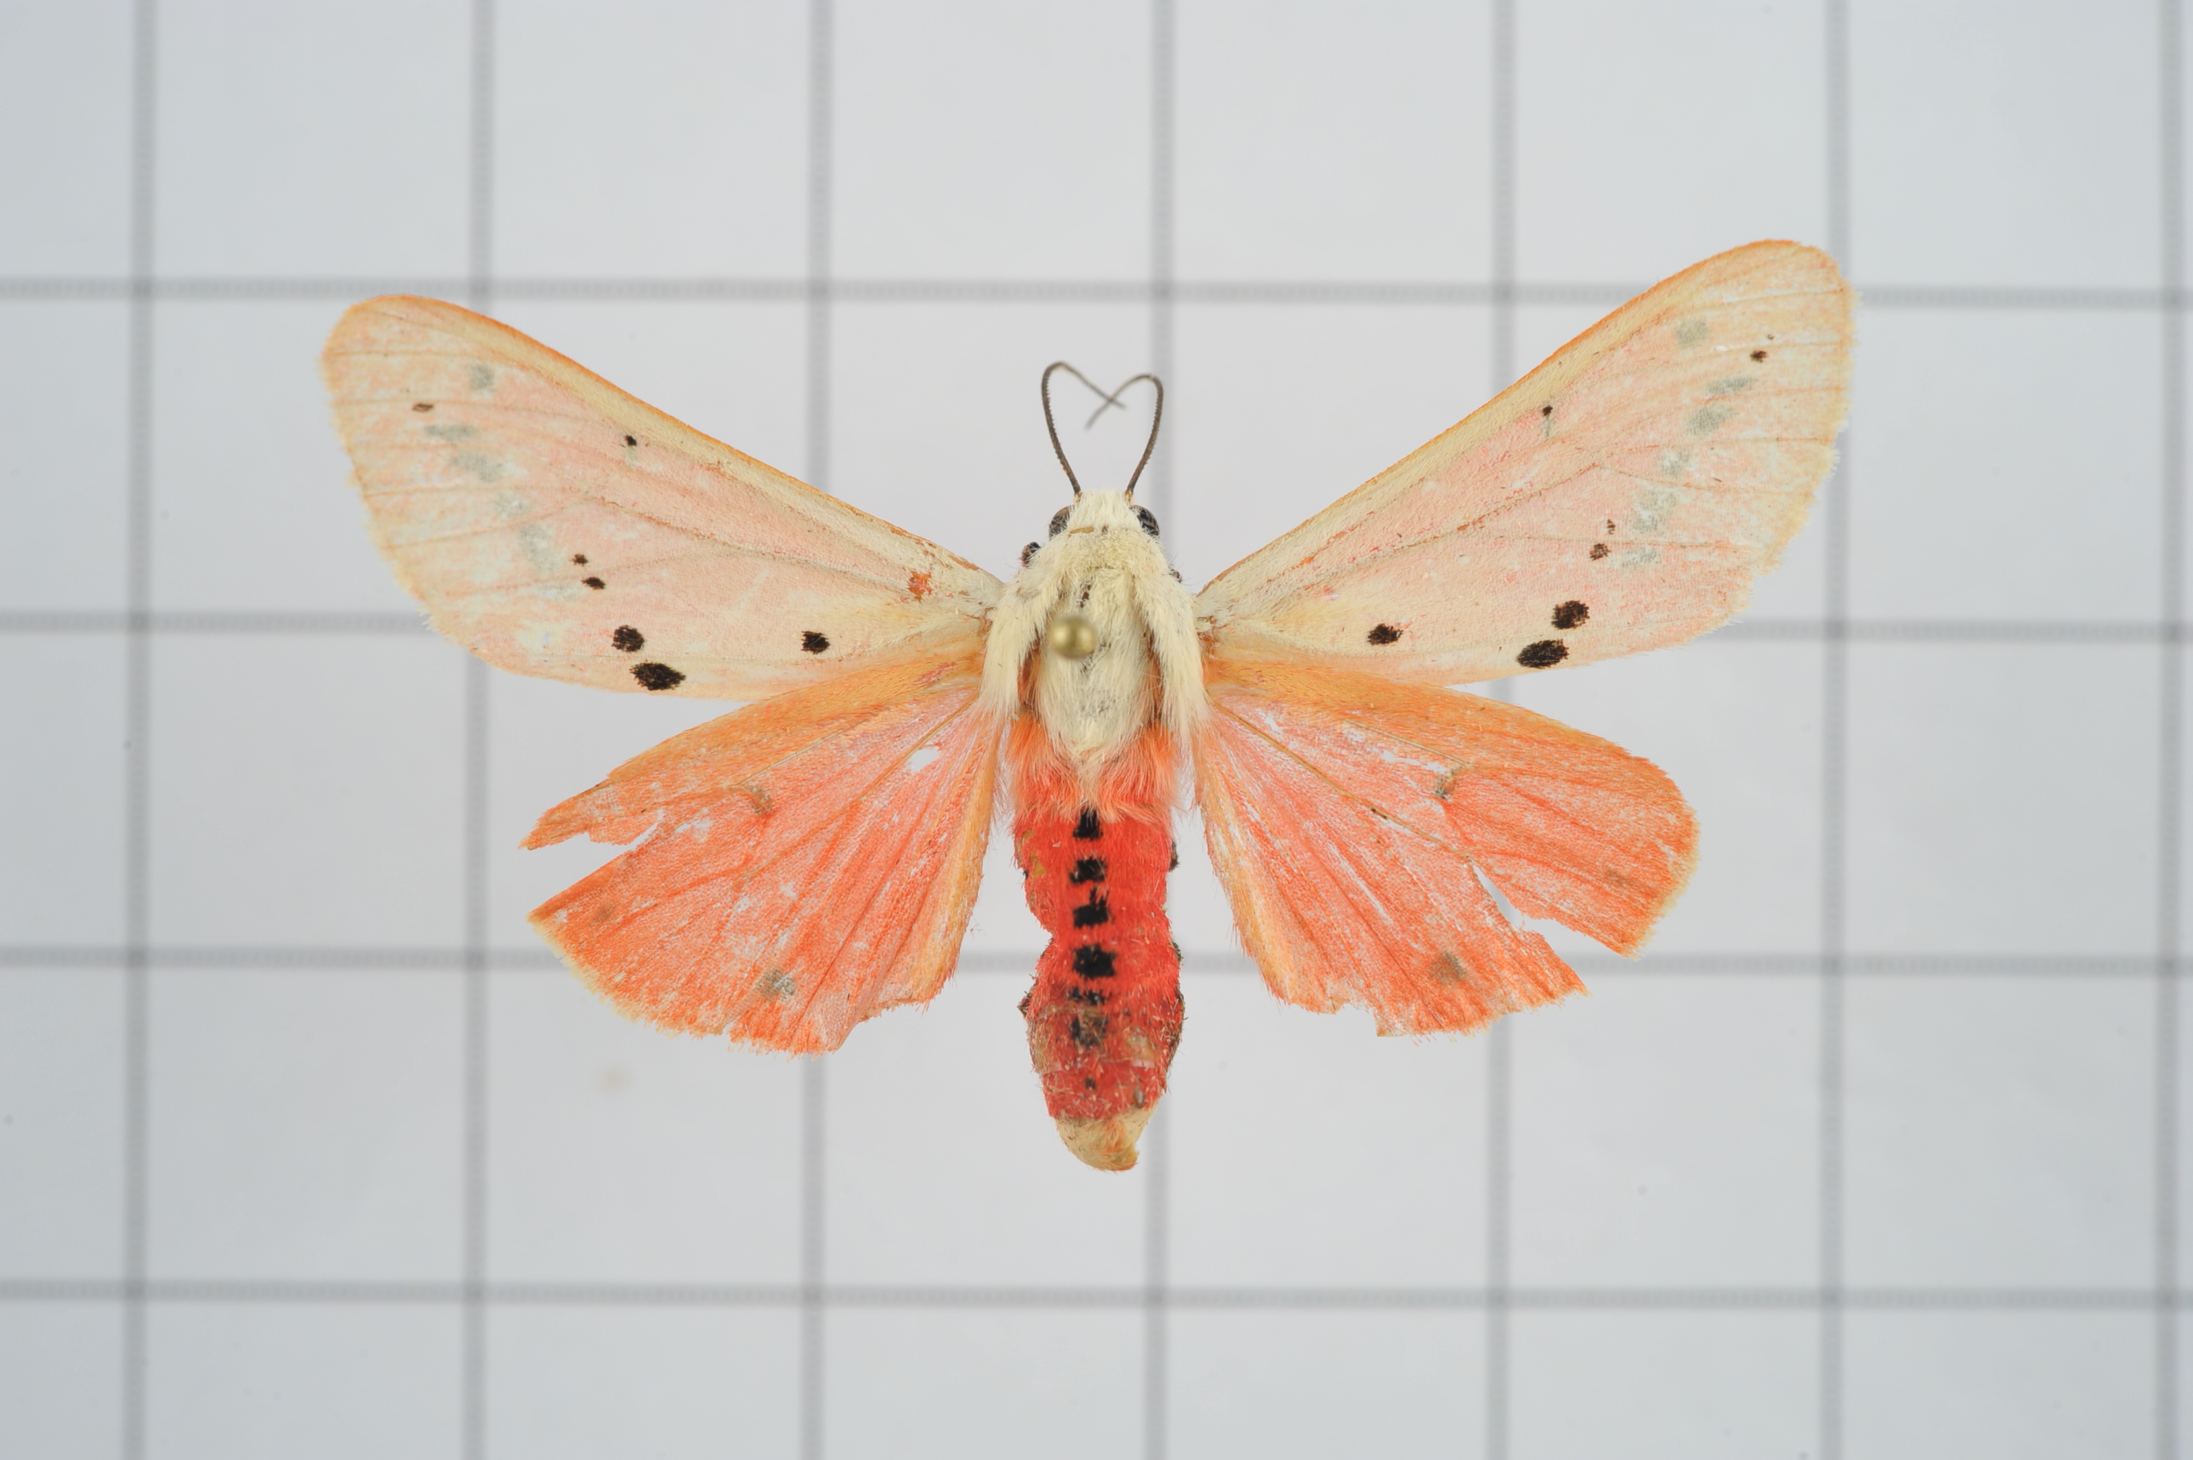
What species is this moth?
Spilarctia subcarnea
